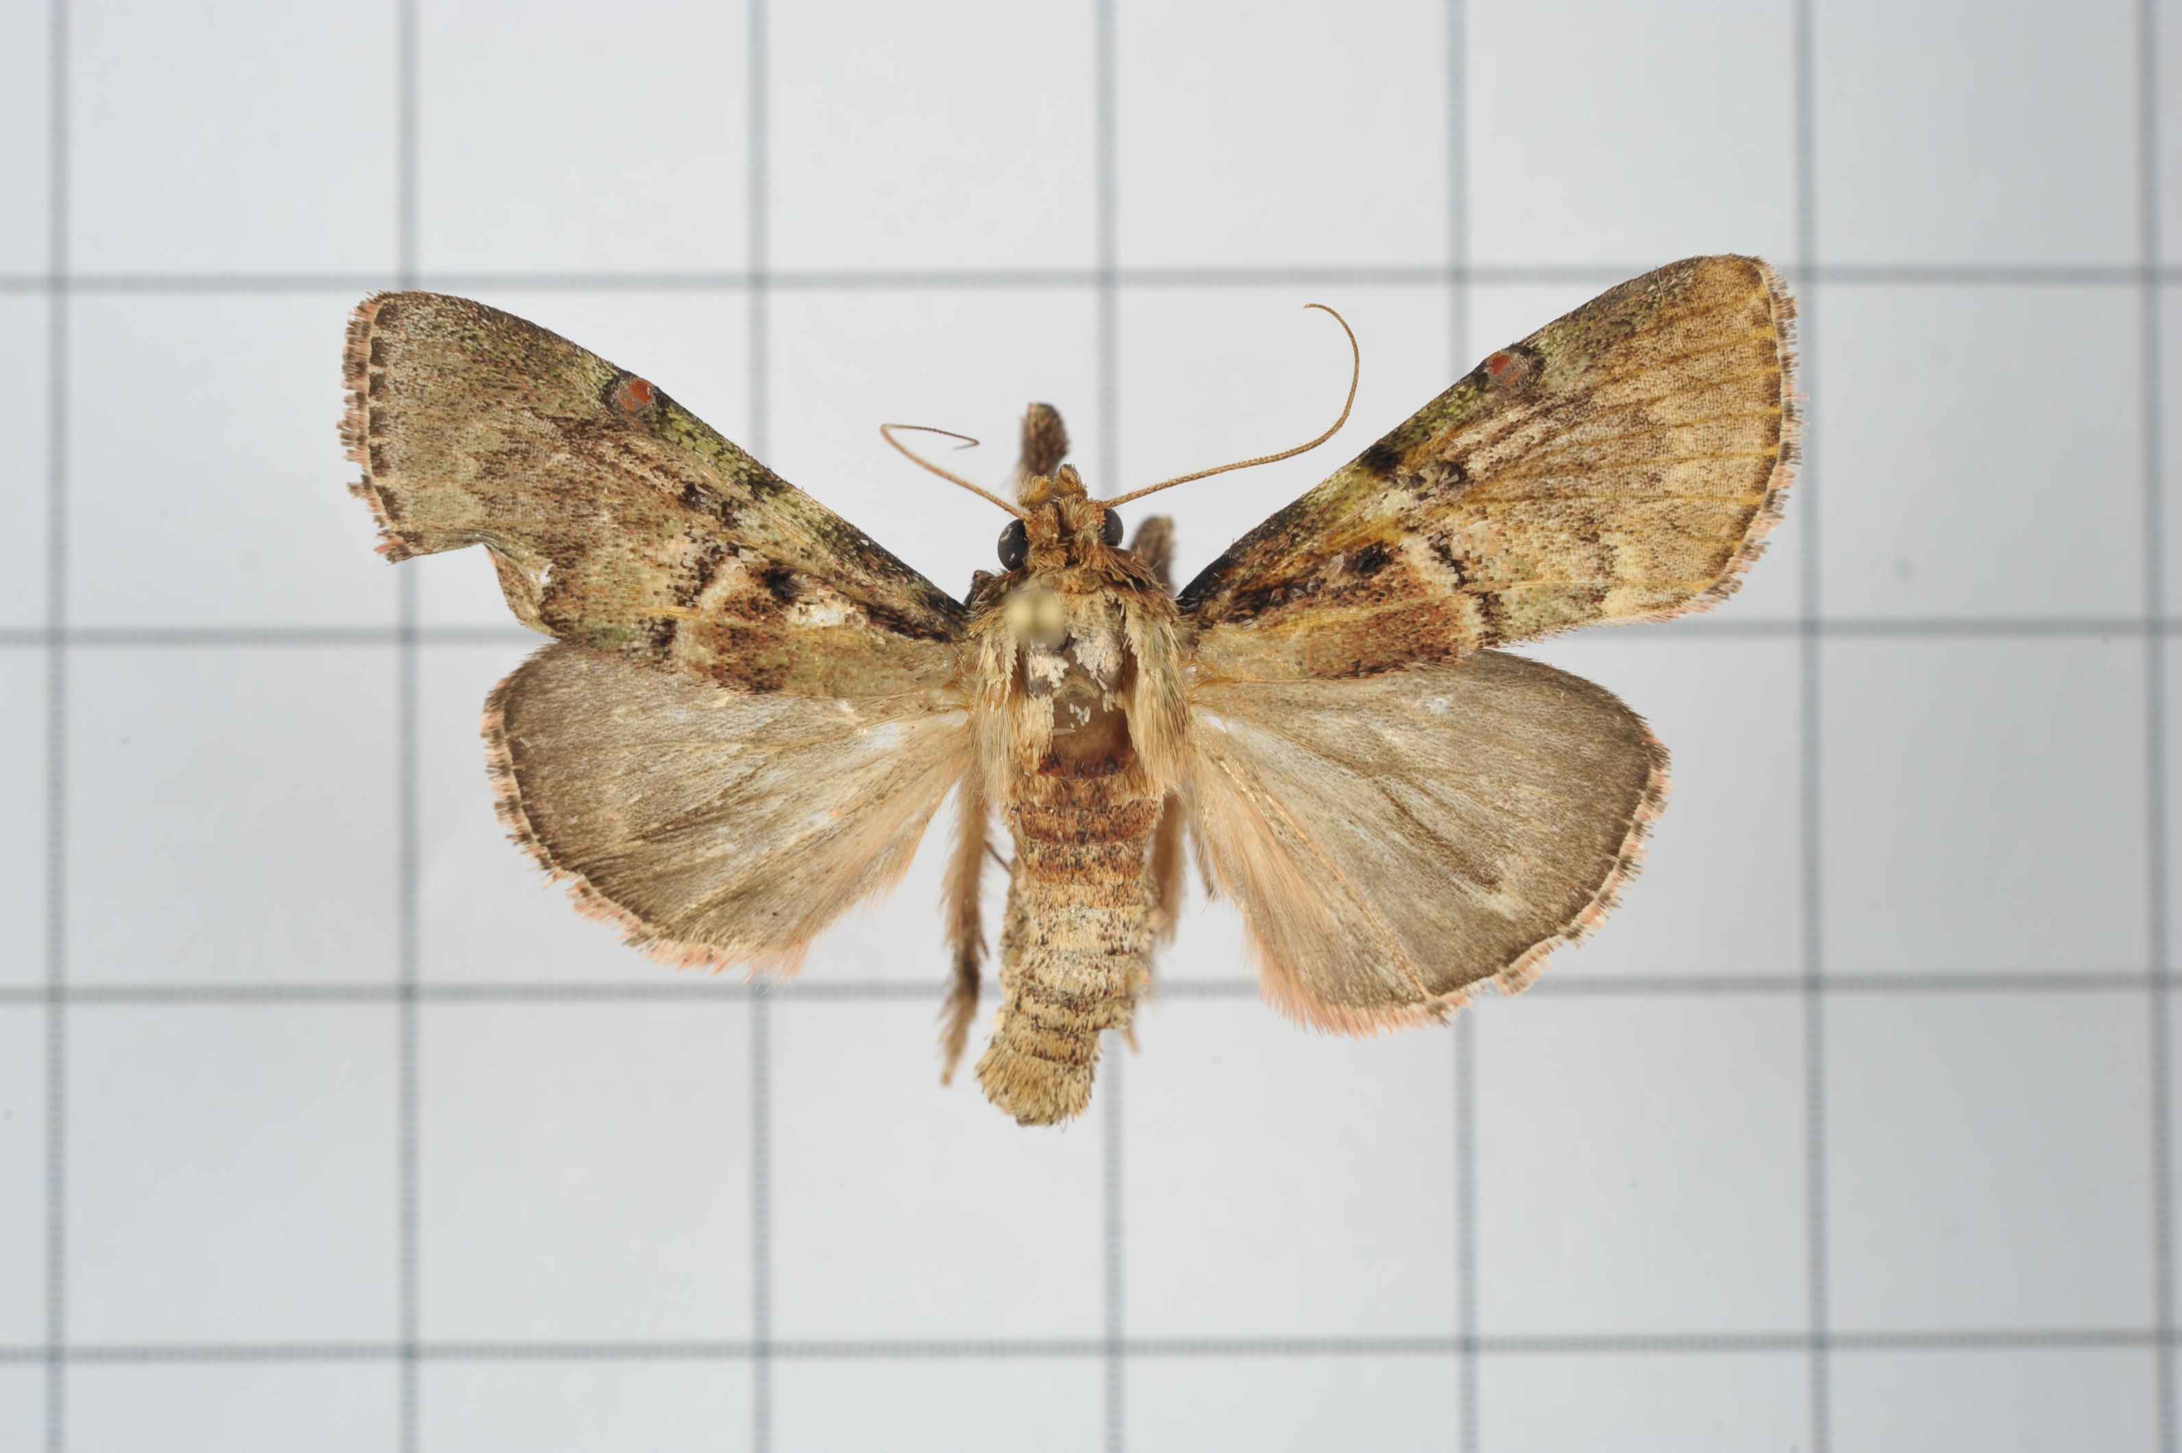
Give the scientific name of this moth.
Locastra muscosalis
